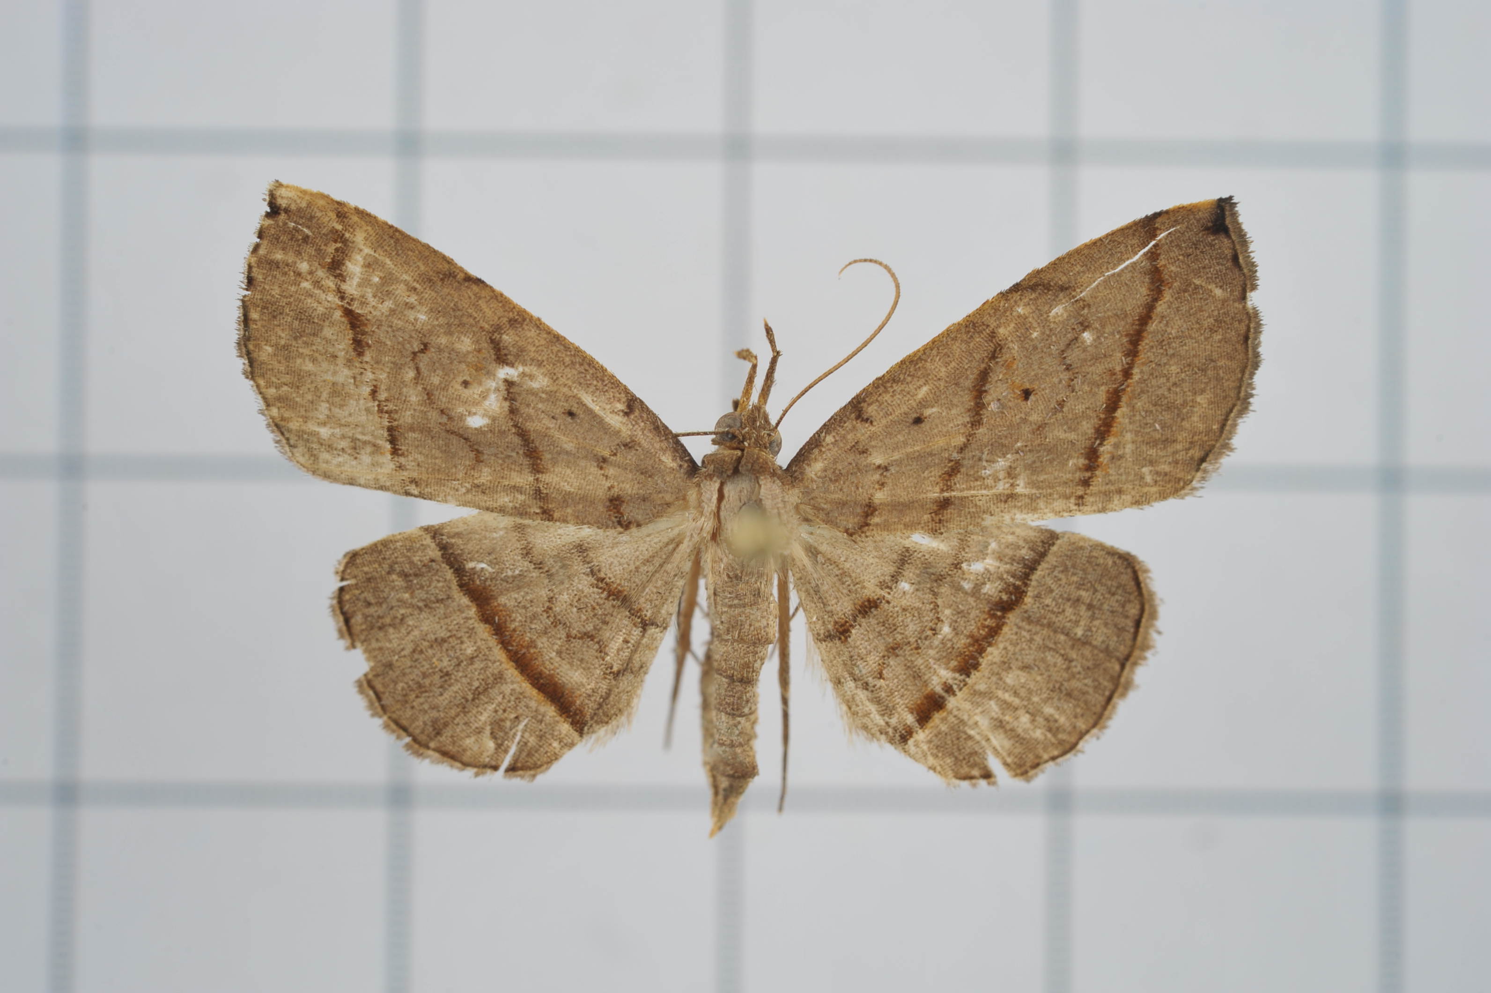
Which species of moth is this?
Paracolax bilineata
